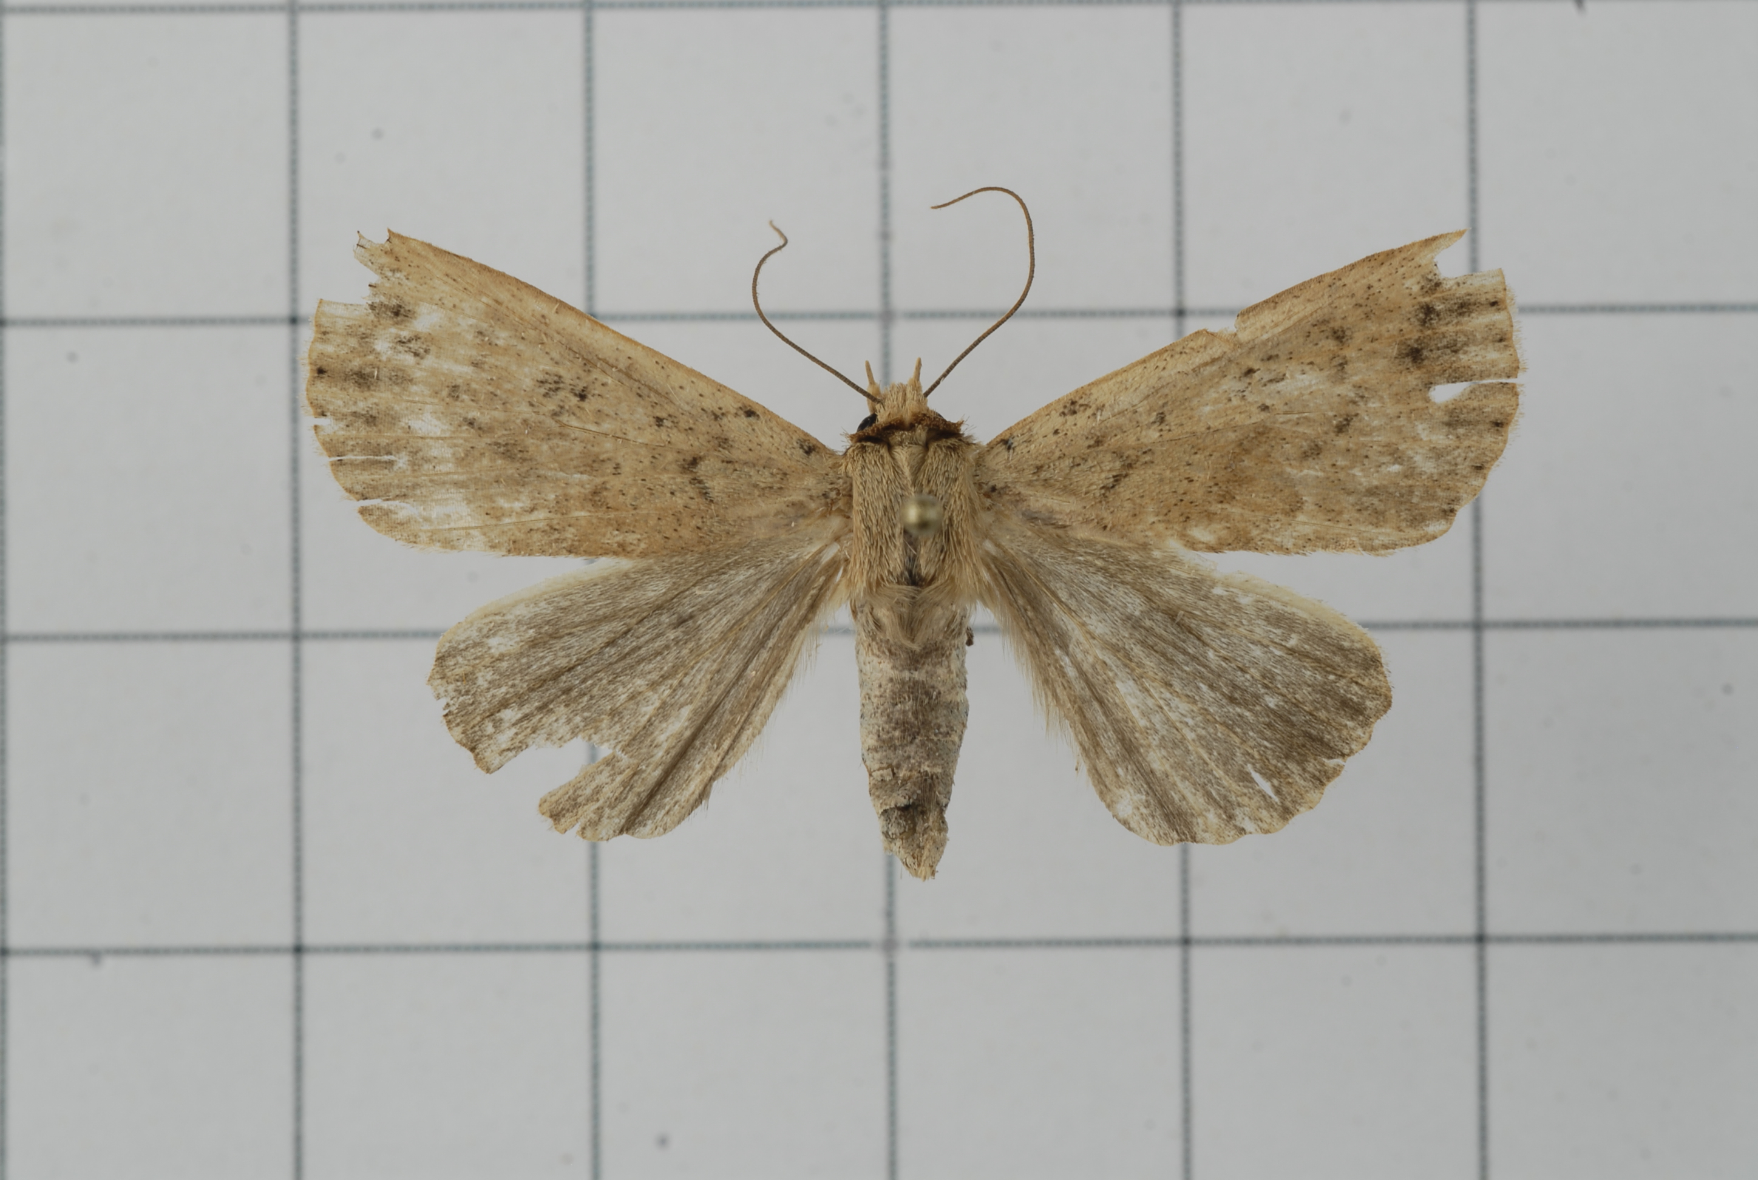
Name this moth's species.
Xylostola jamesyoungi
